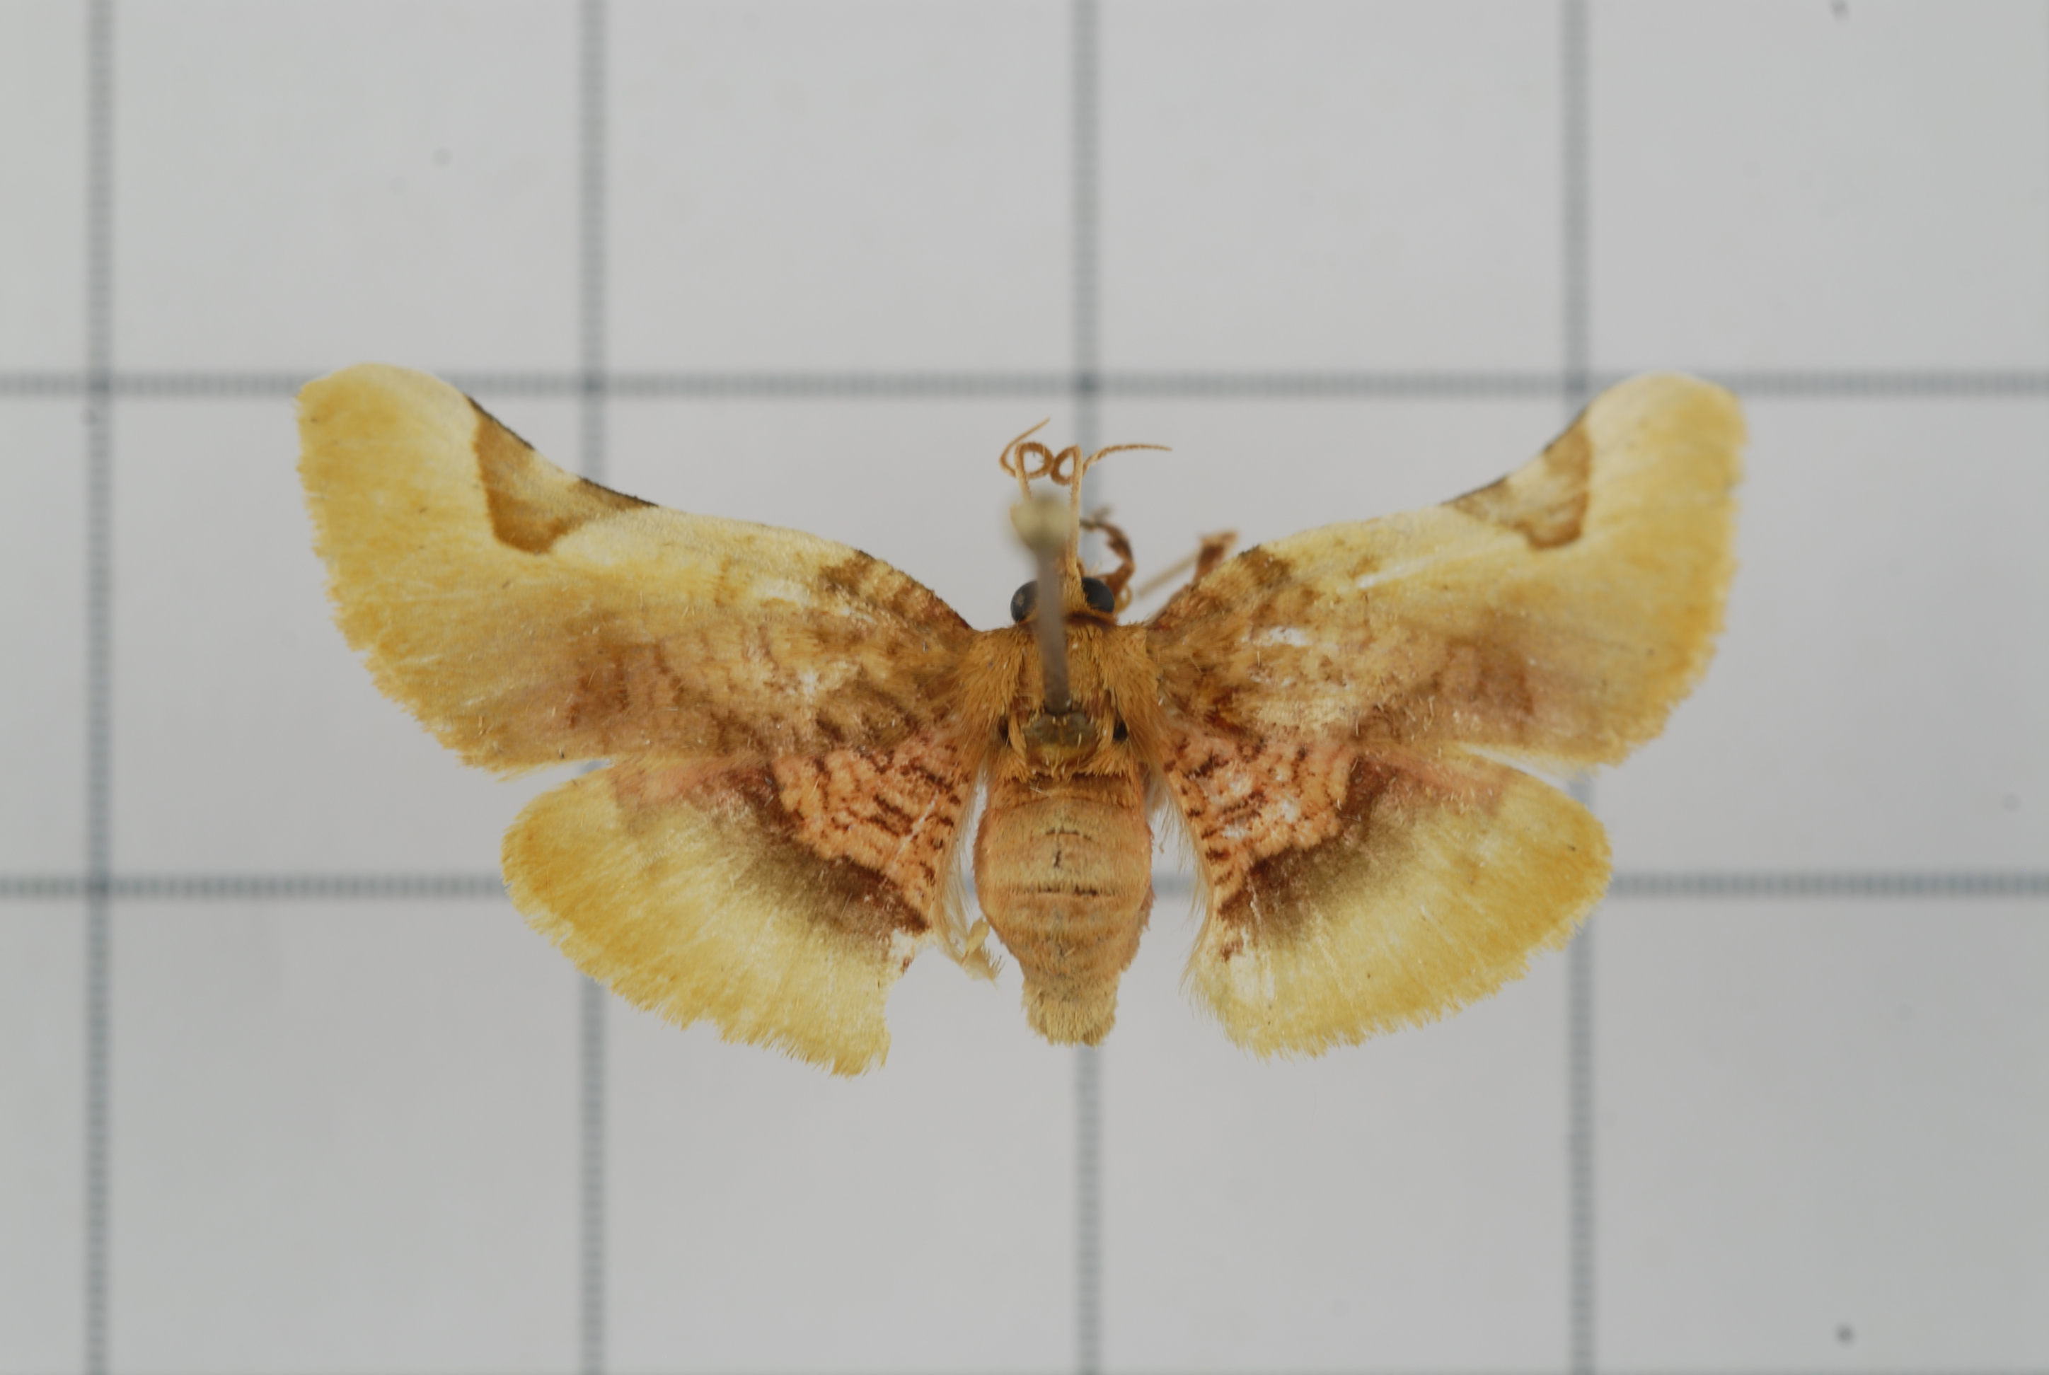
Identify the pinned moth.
Pyrinioides sinuosus
